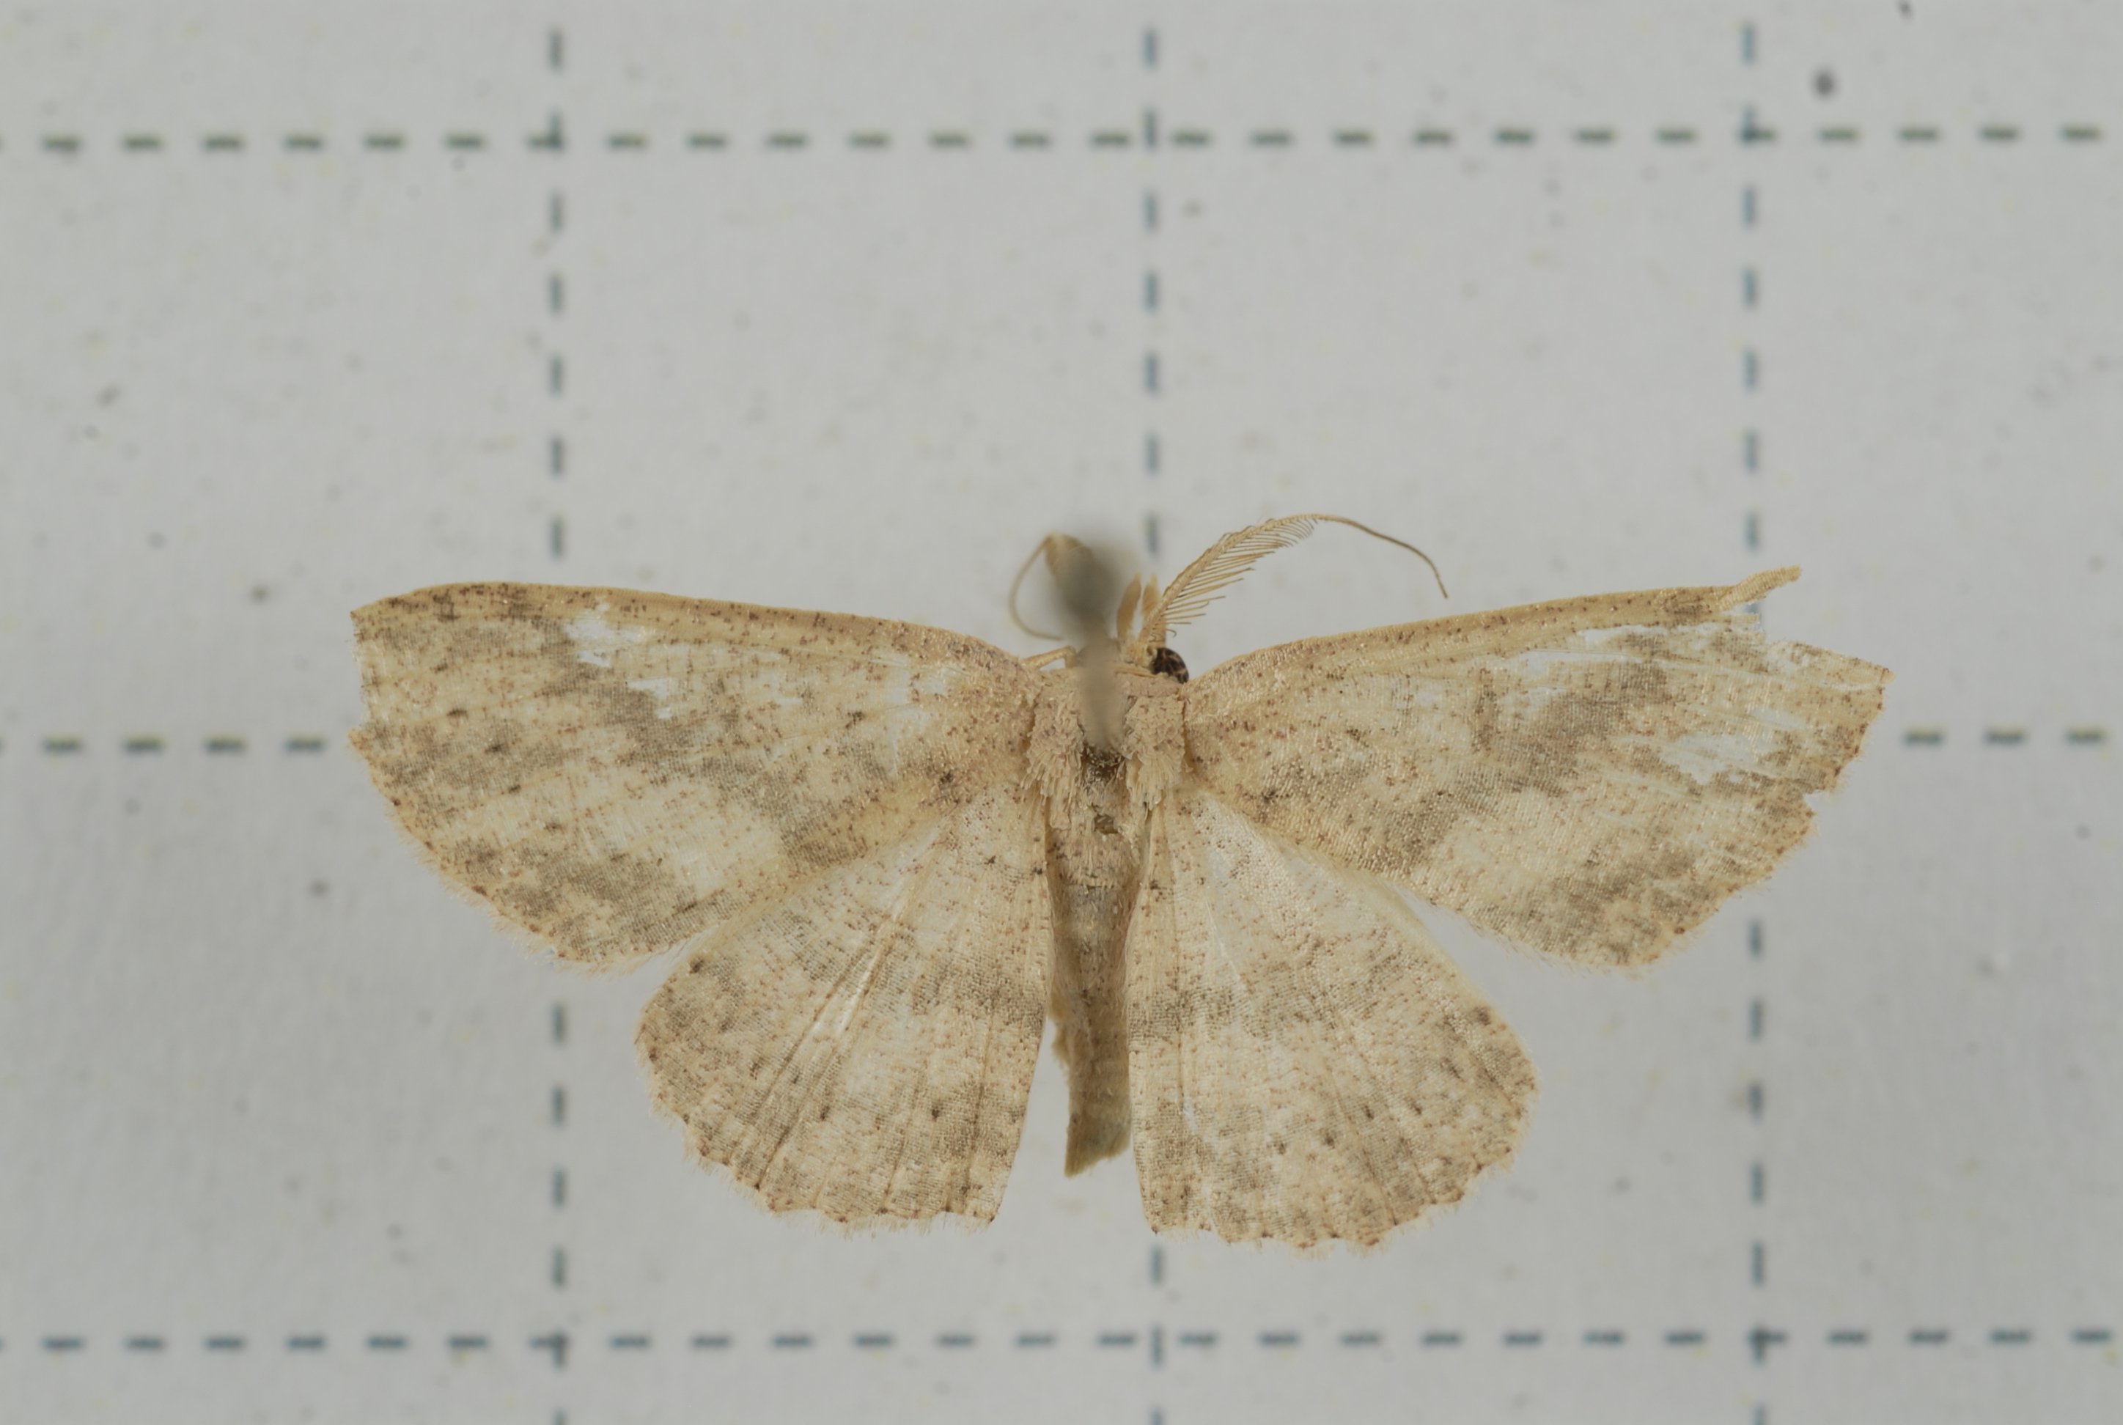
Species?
Perixera minorata dubiosa
